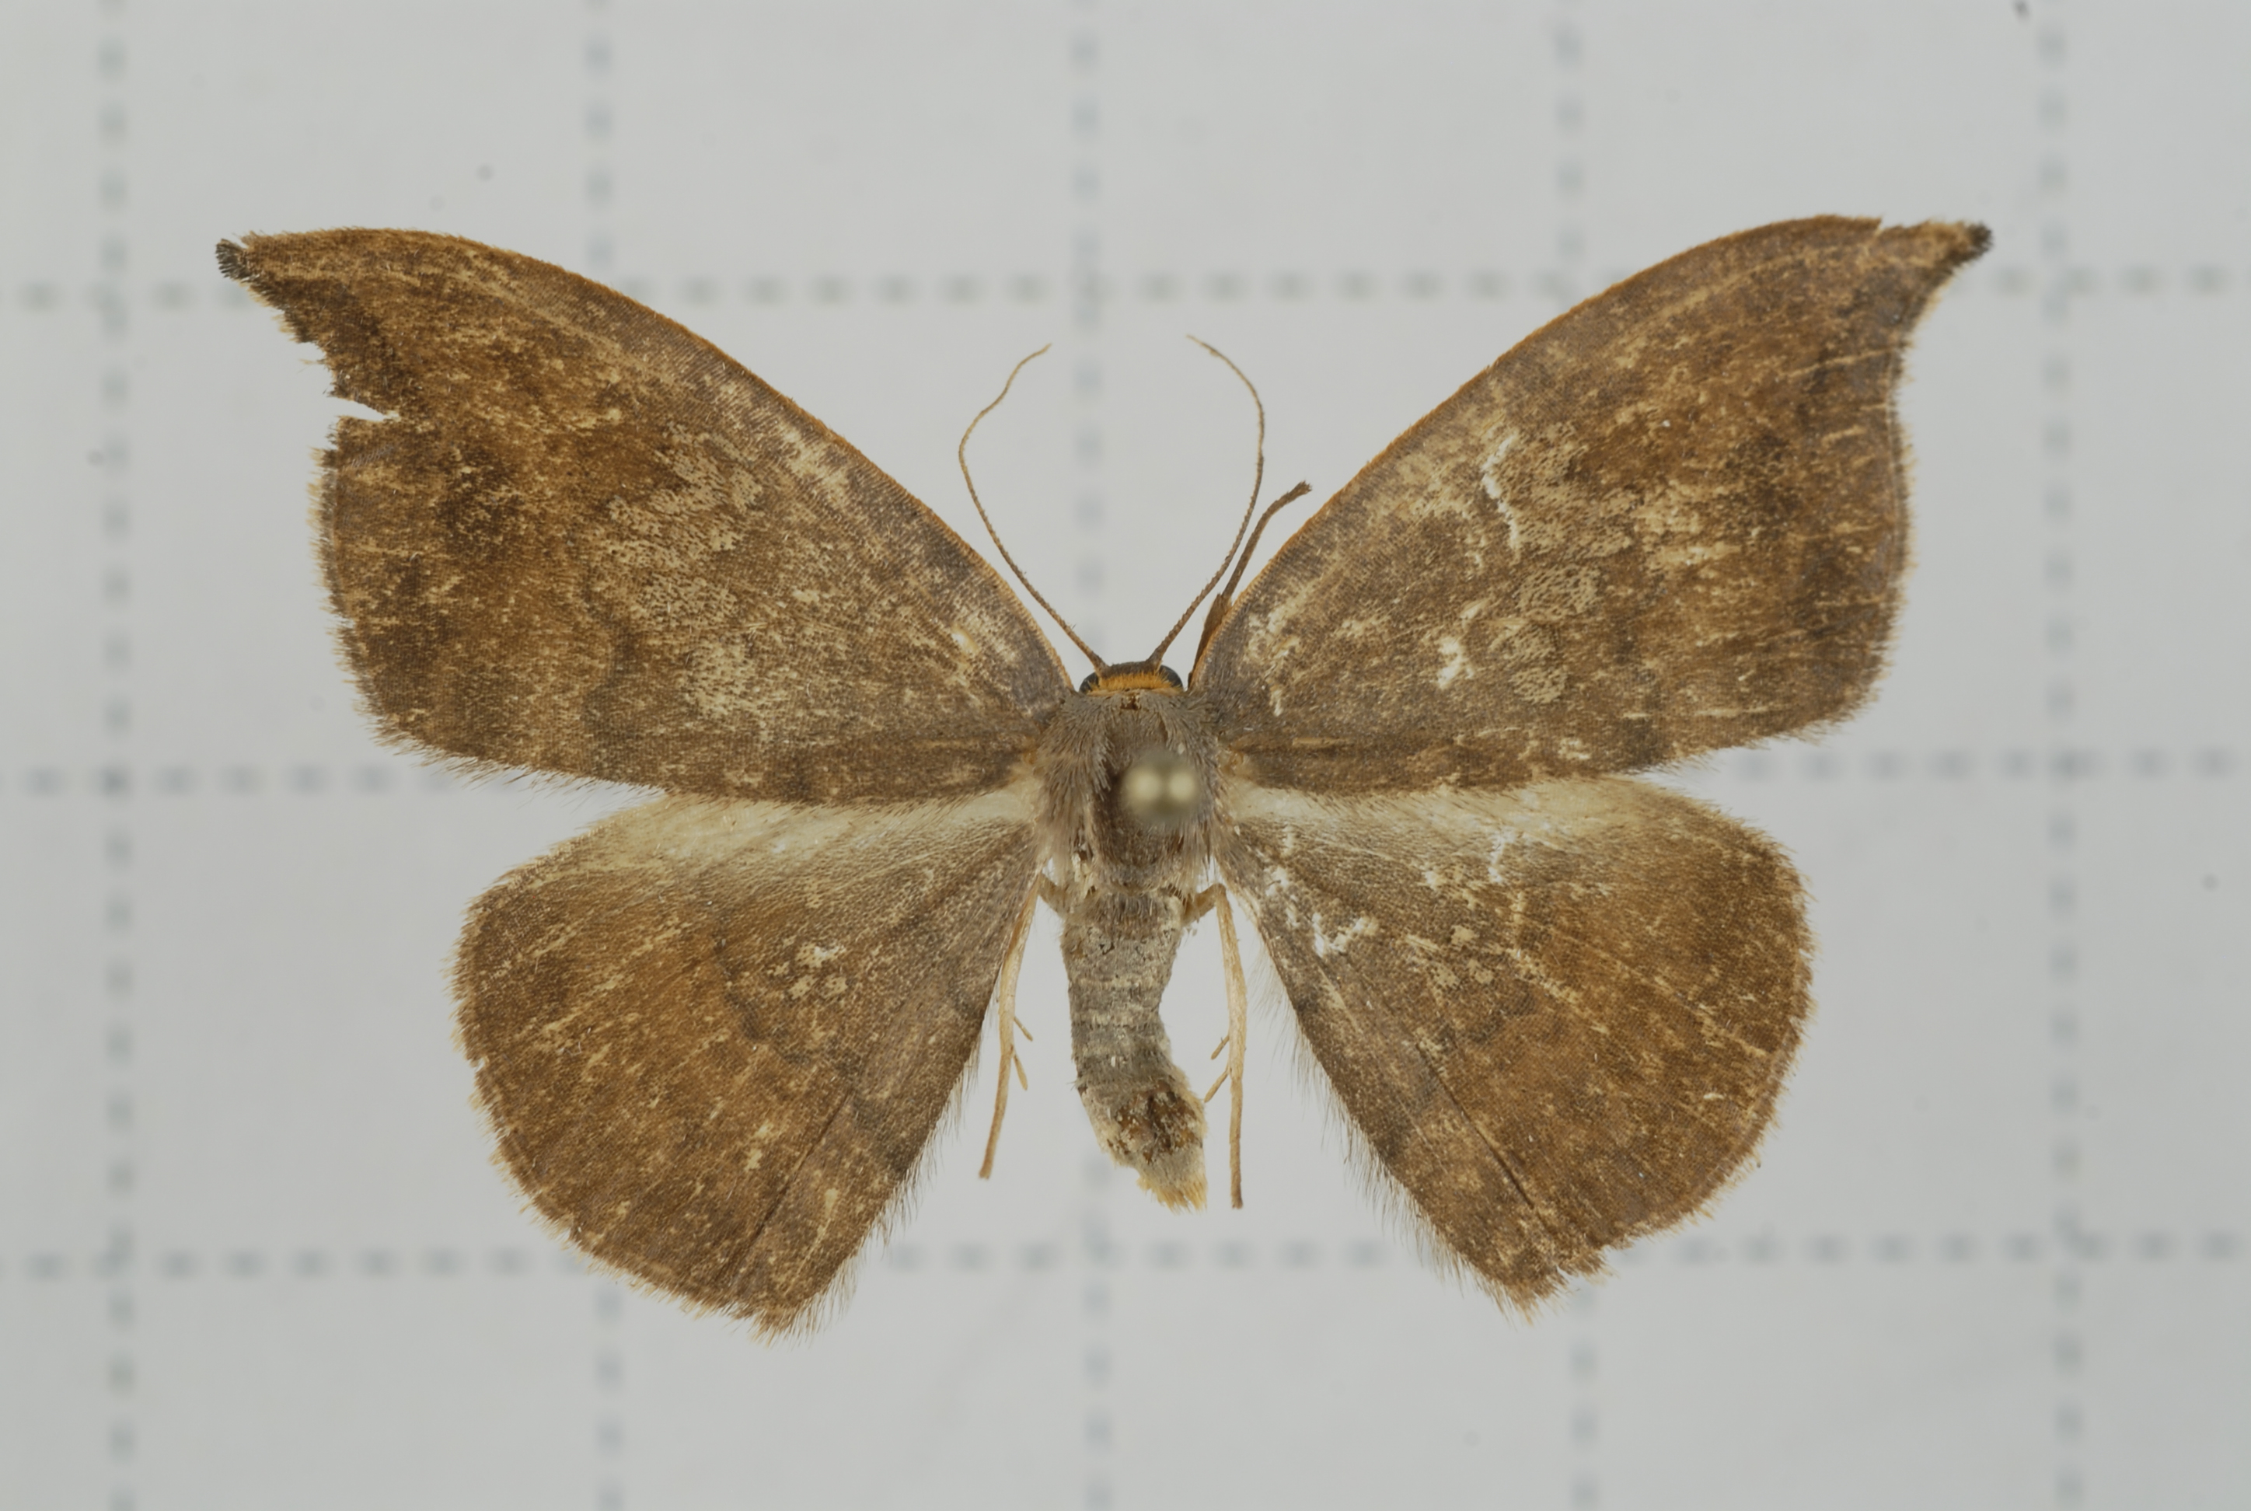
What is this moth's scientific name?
Agnidra scabiosa fixseni
